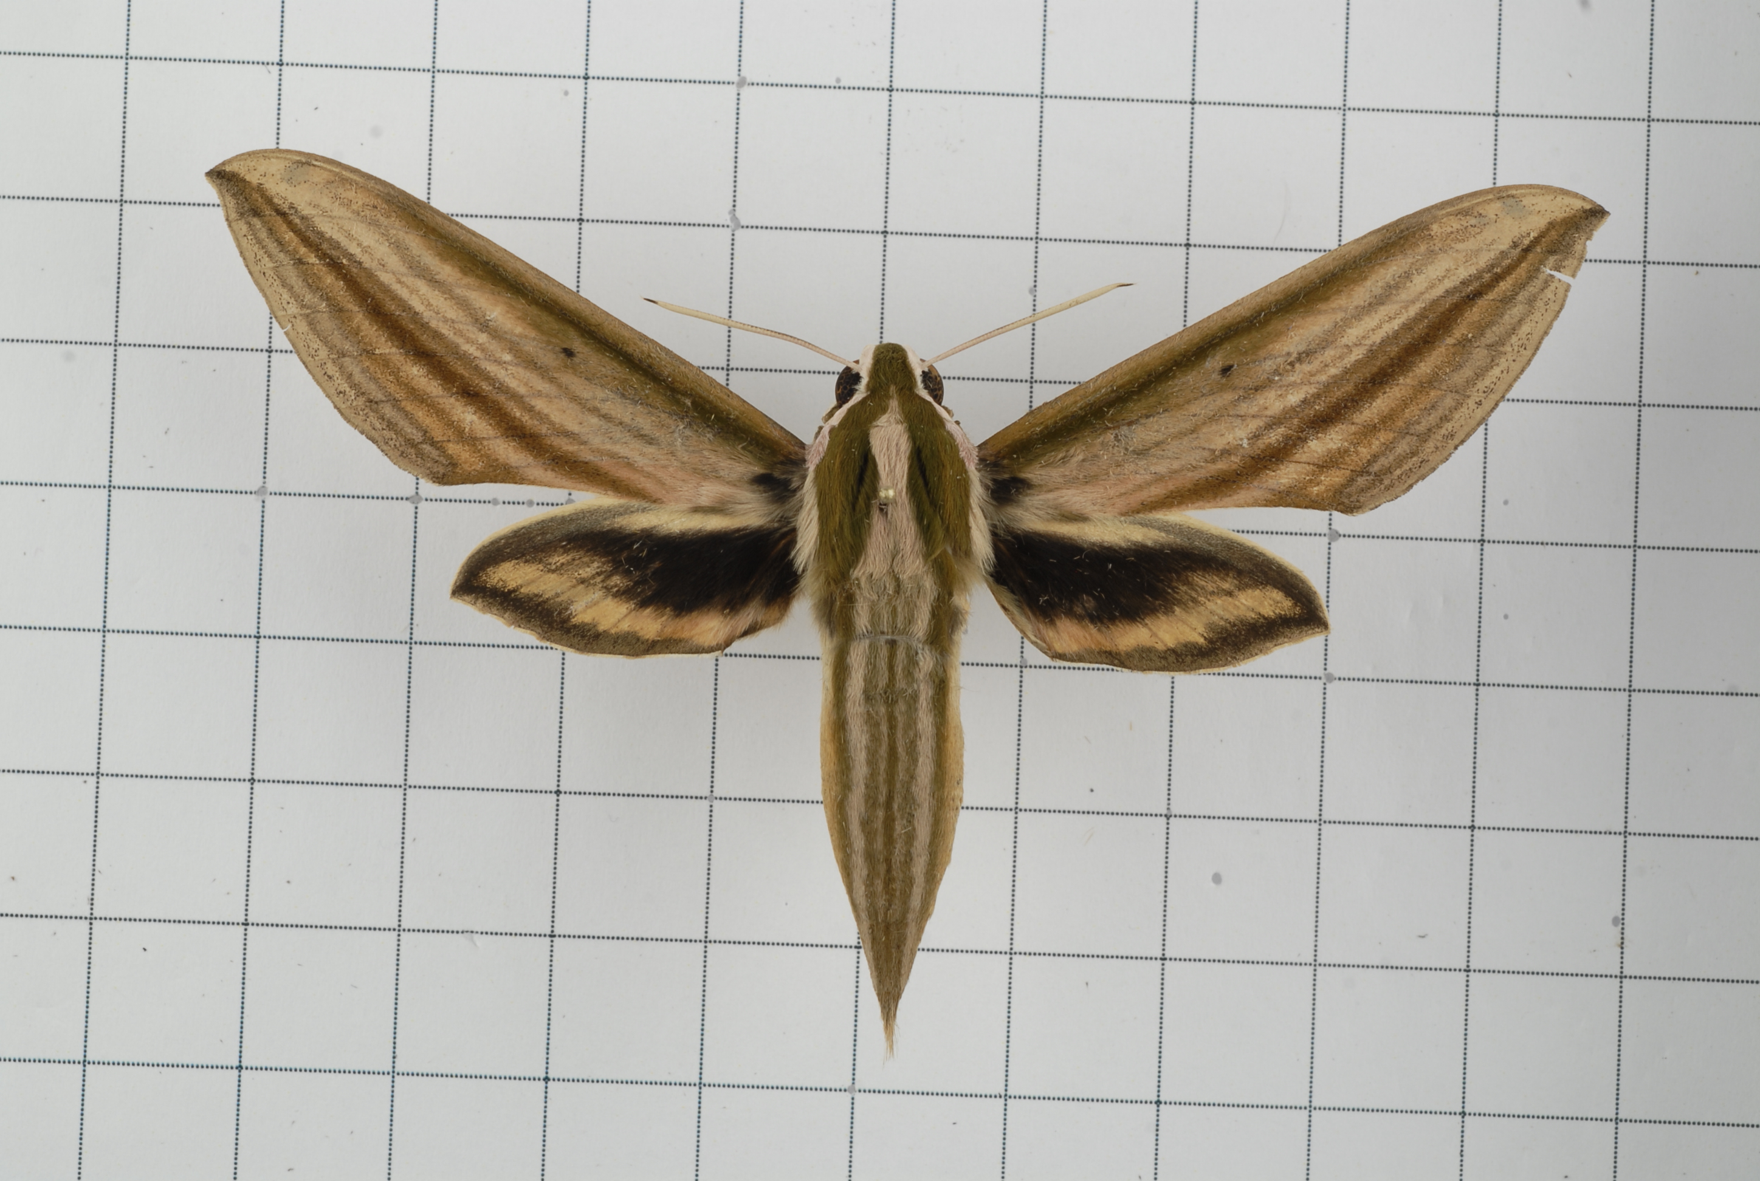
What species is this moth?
Cechetra lineosa
